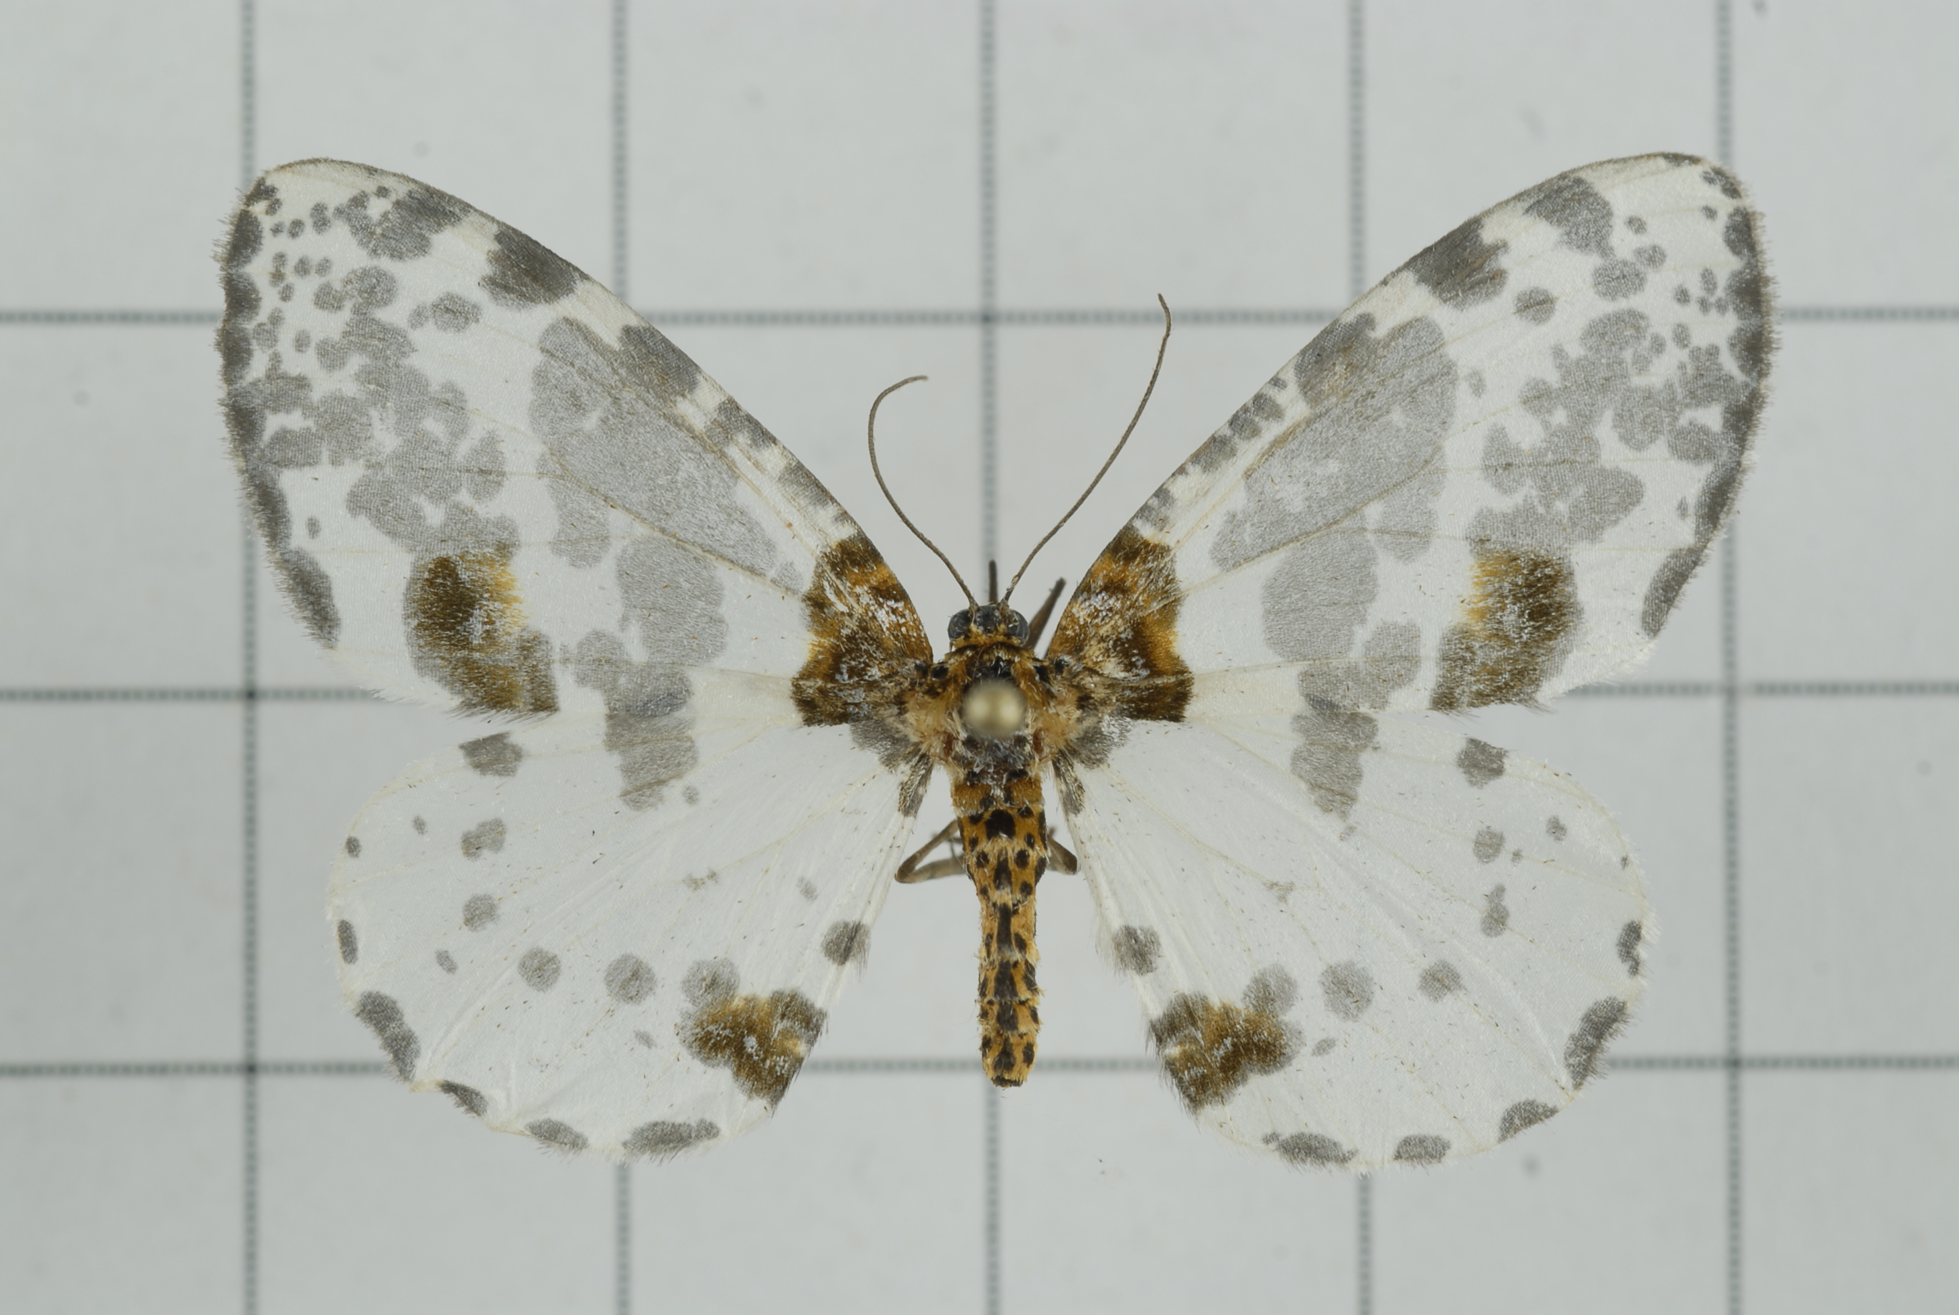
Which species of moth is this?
Abraxas tenellula
